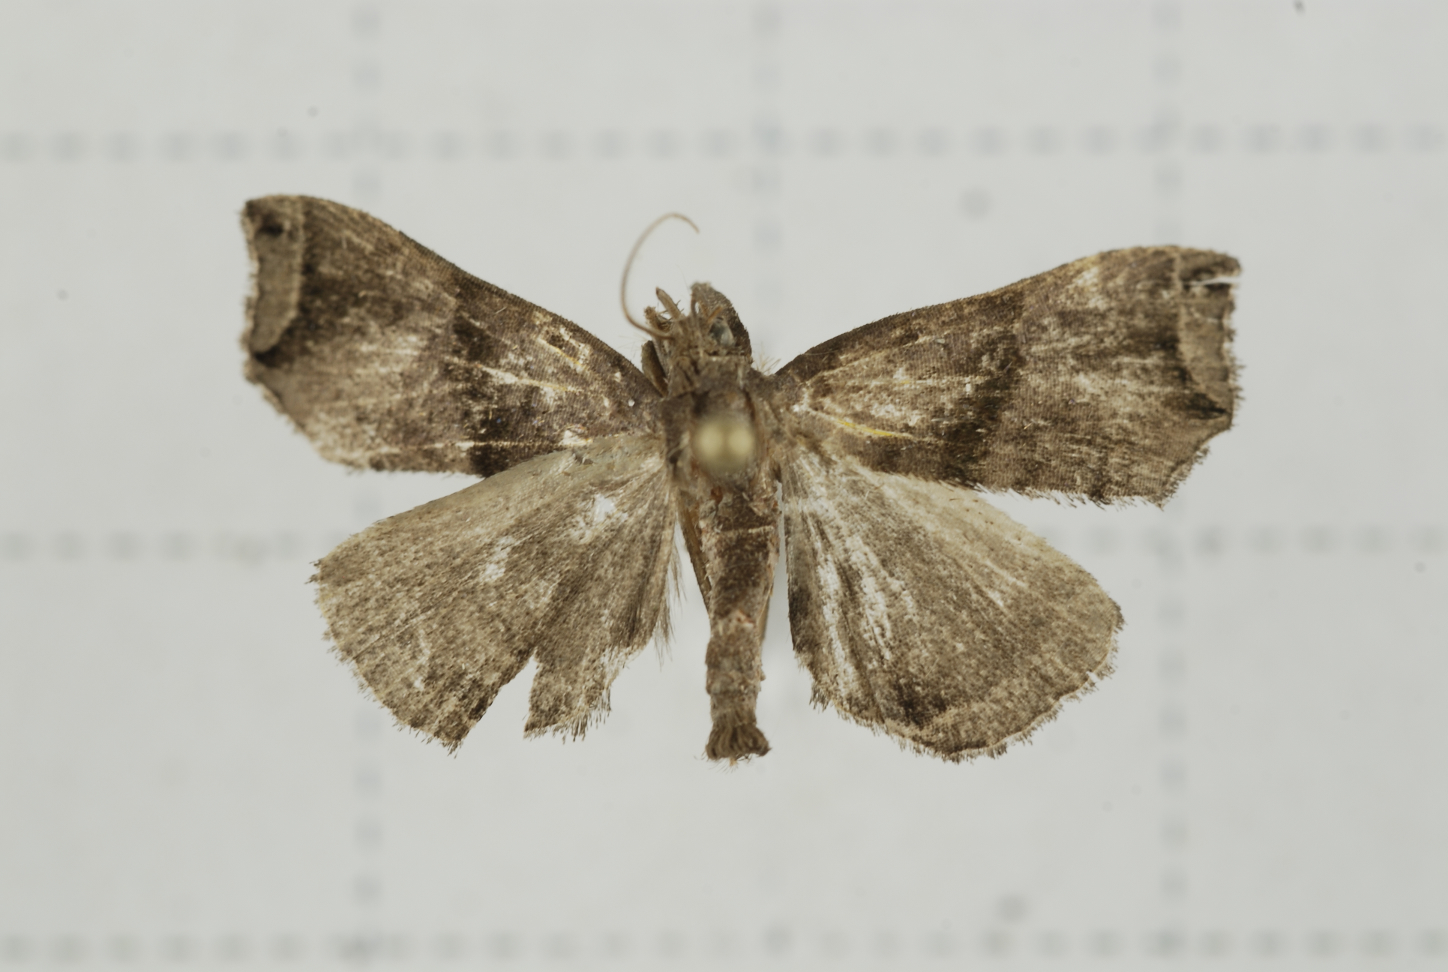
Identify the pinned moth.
Hipoepa biasalis
